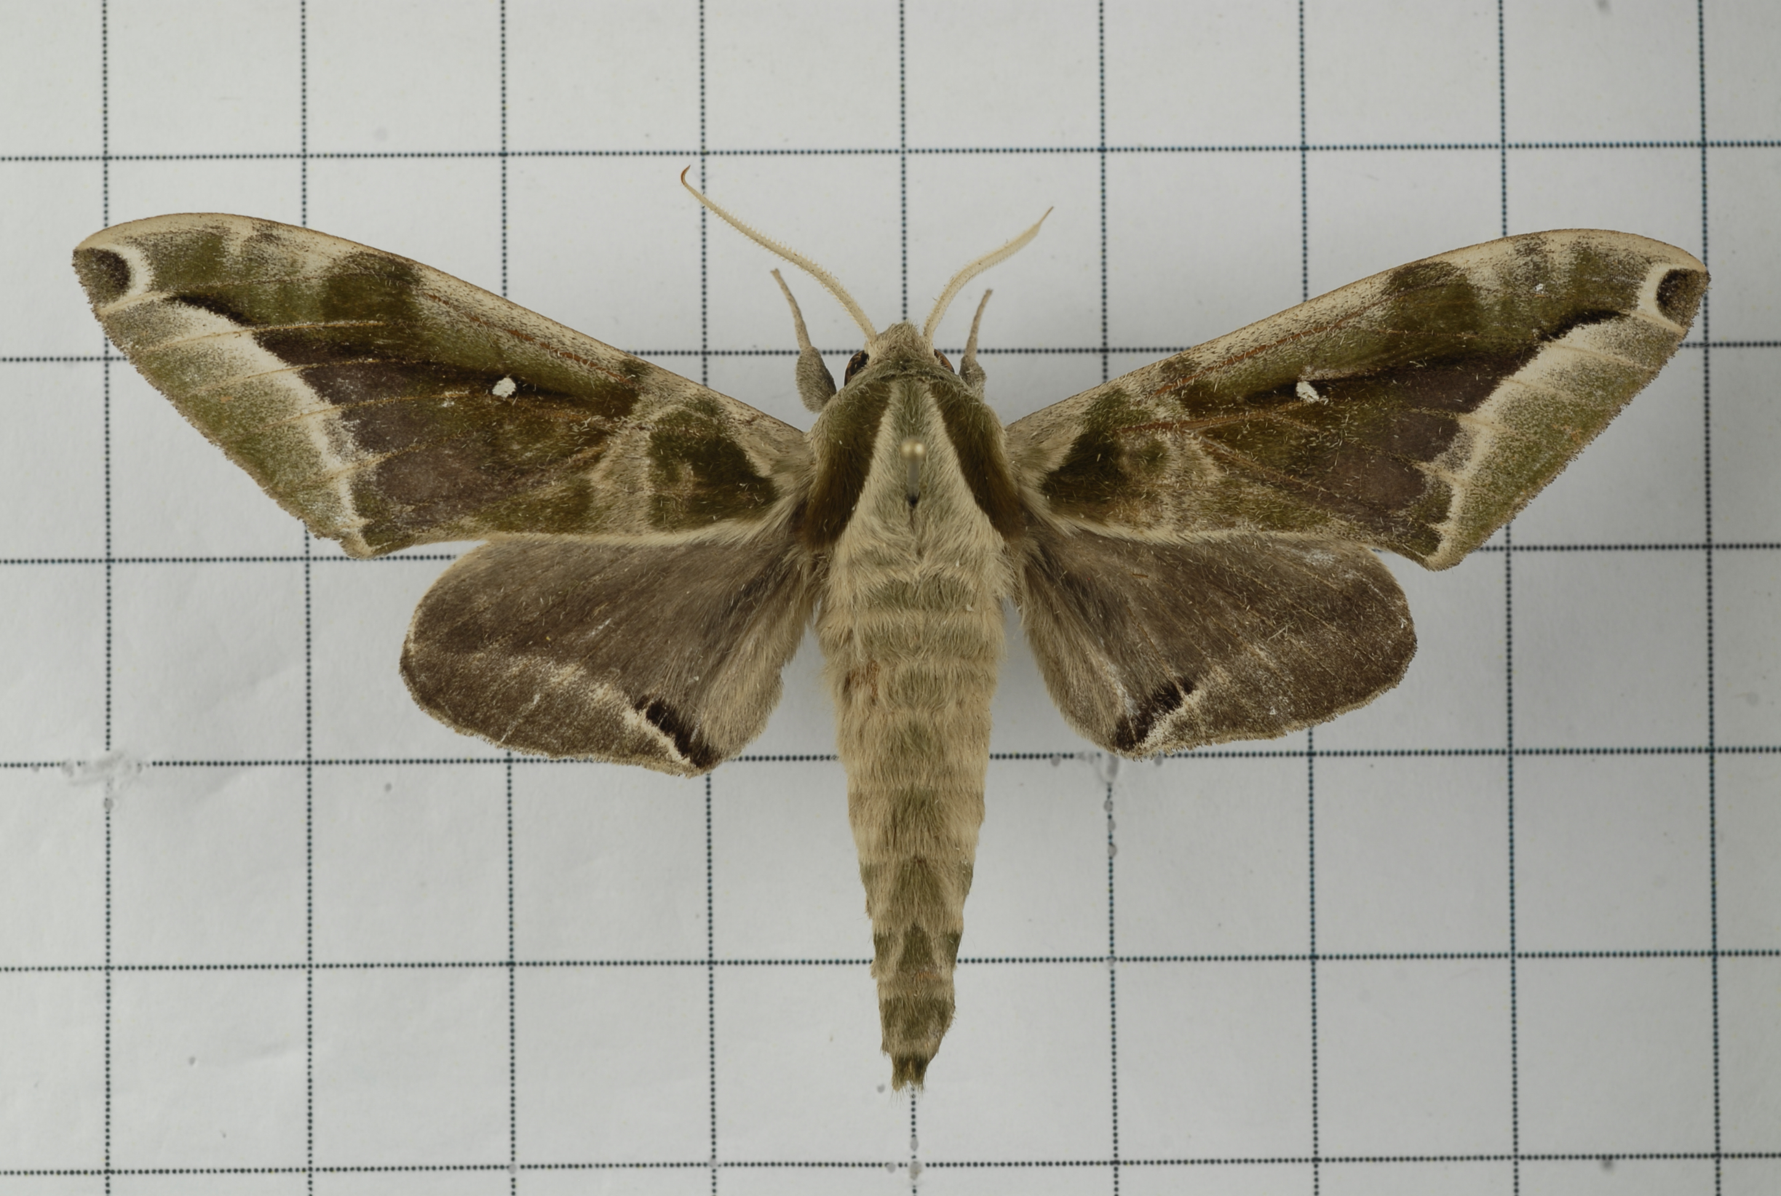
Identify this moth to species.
Parum colligata
